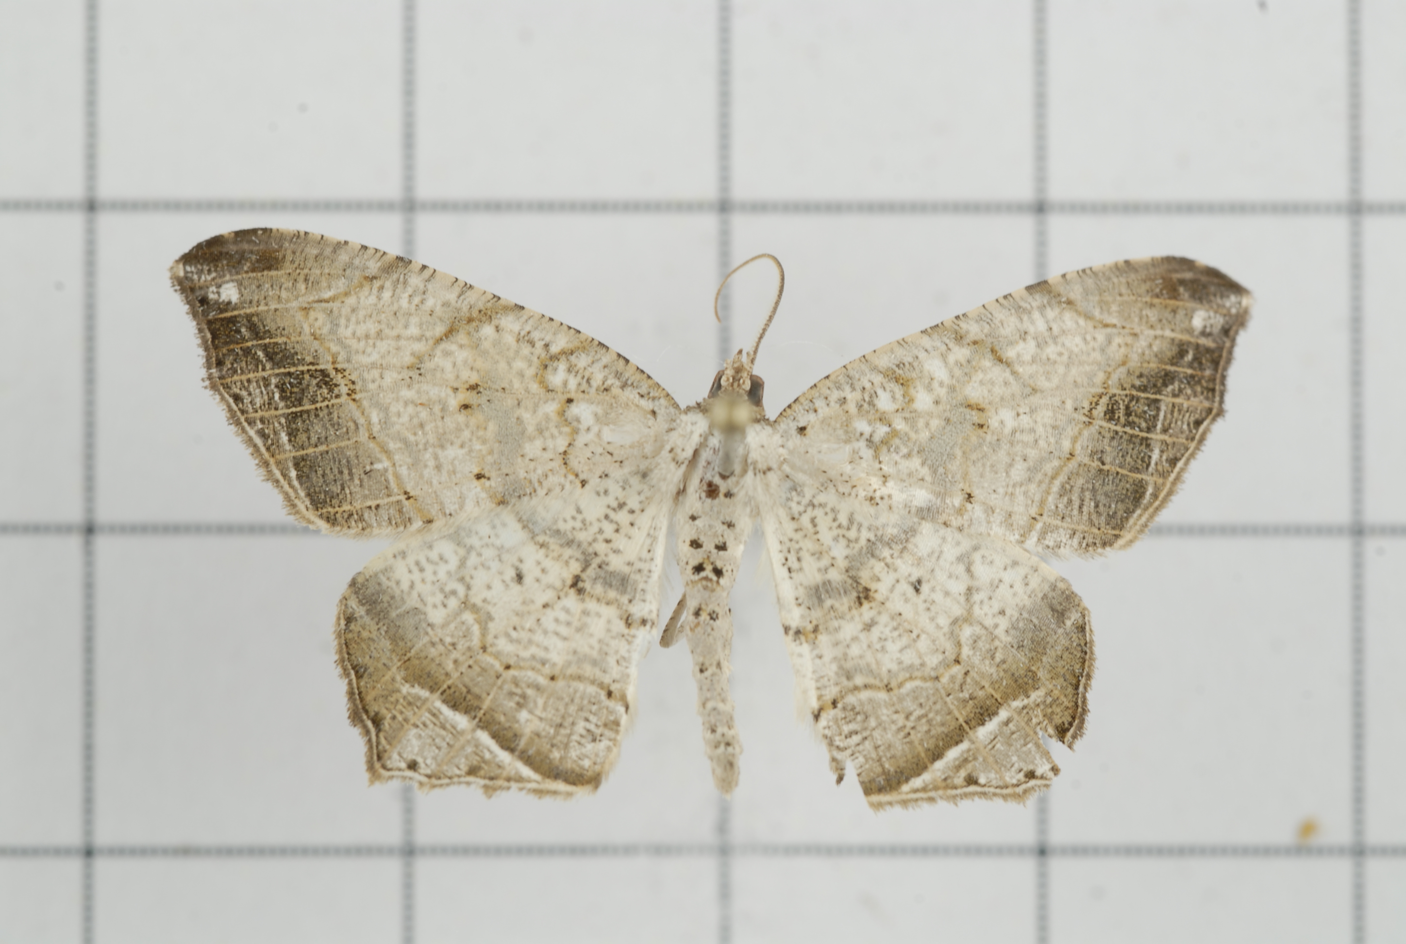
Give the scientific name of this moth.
Oxymacaria temeraria temeraria
